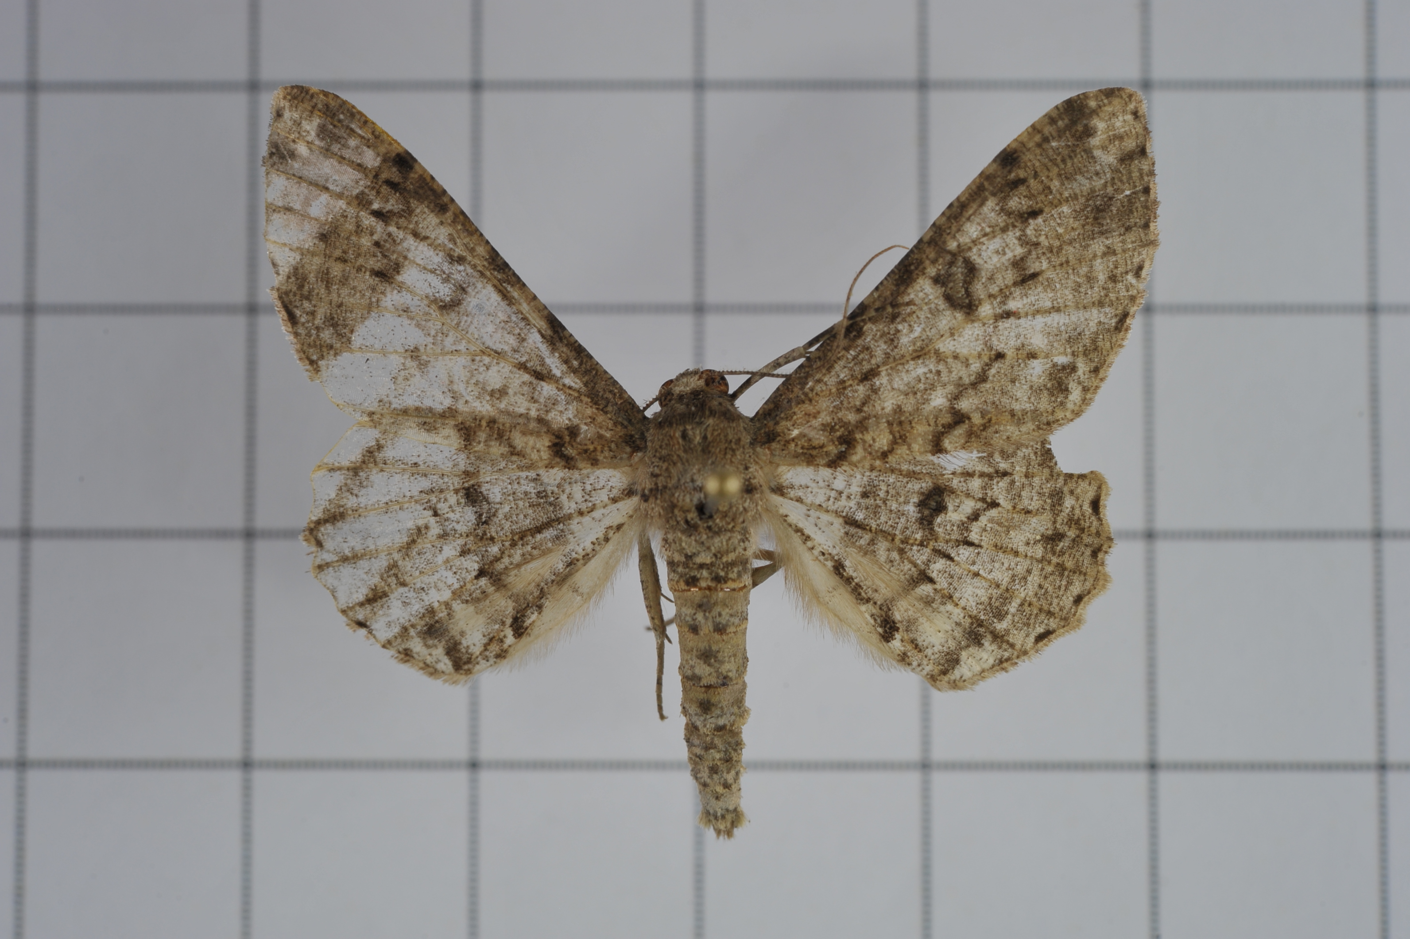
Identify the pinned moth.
Ascotis selenaria imparata
